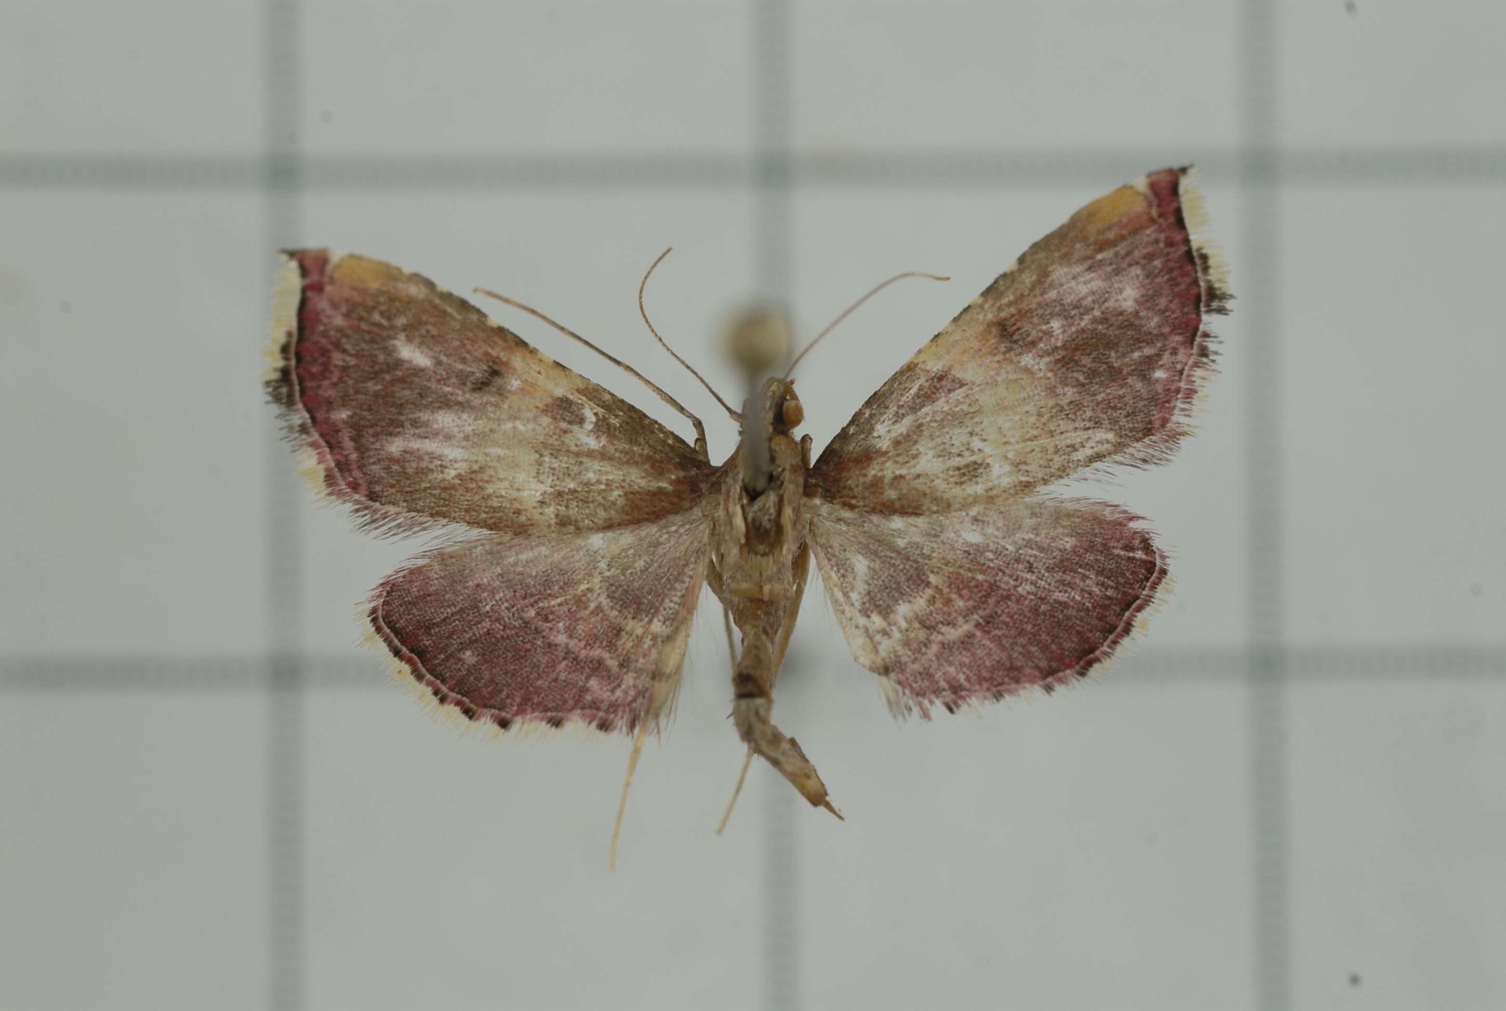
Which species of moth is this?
Endotricha olivacealis
